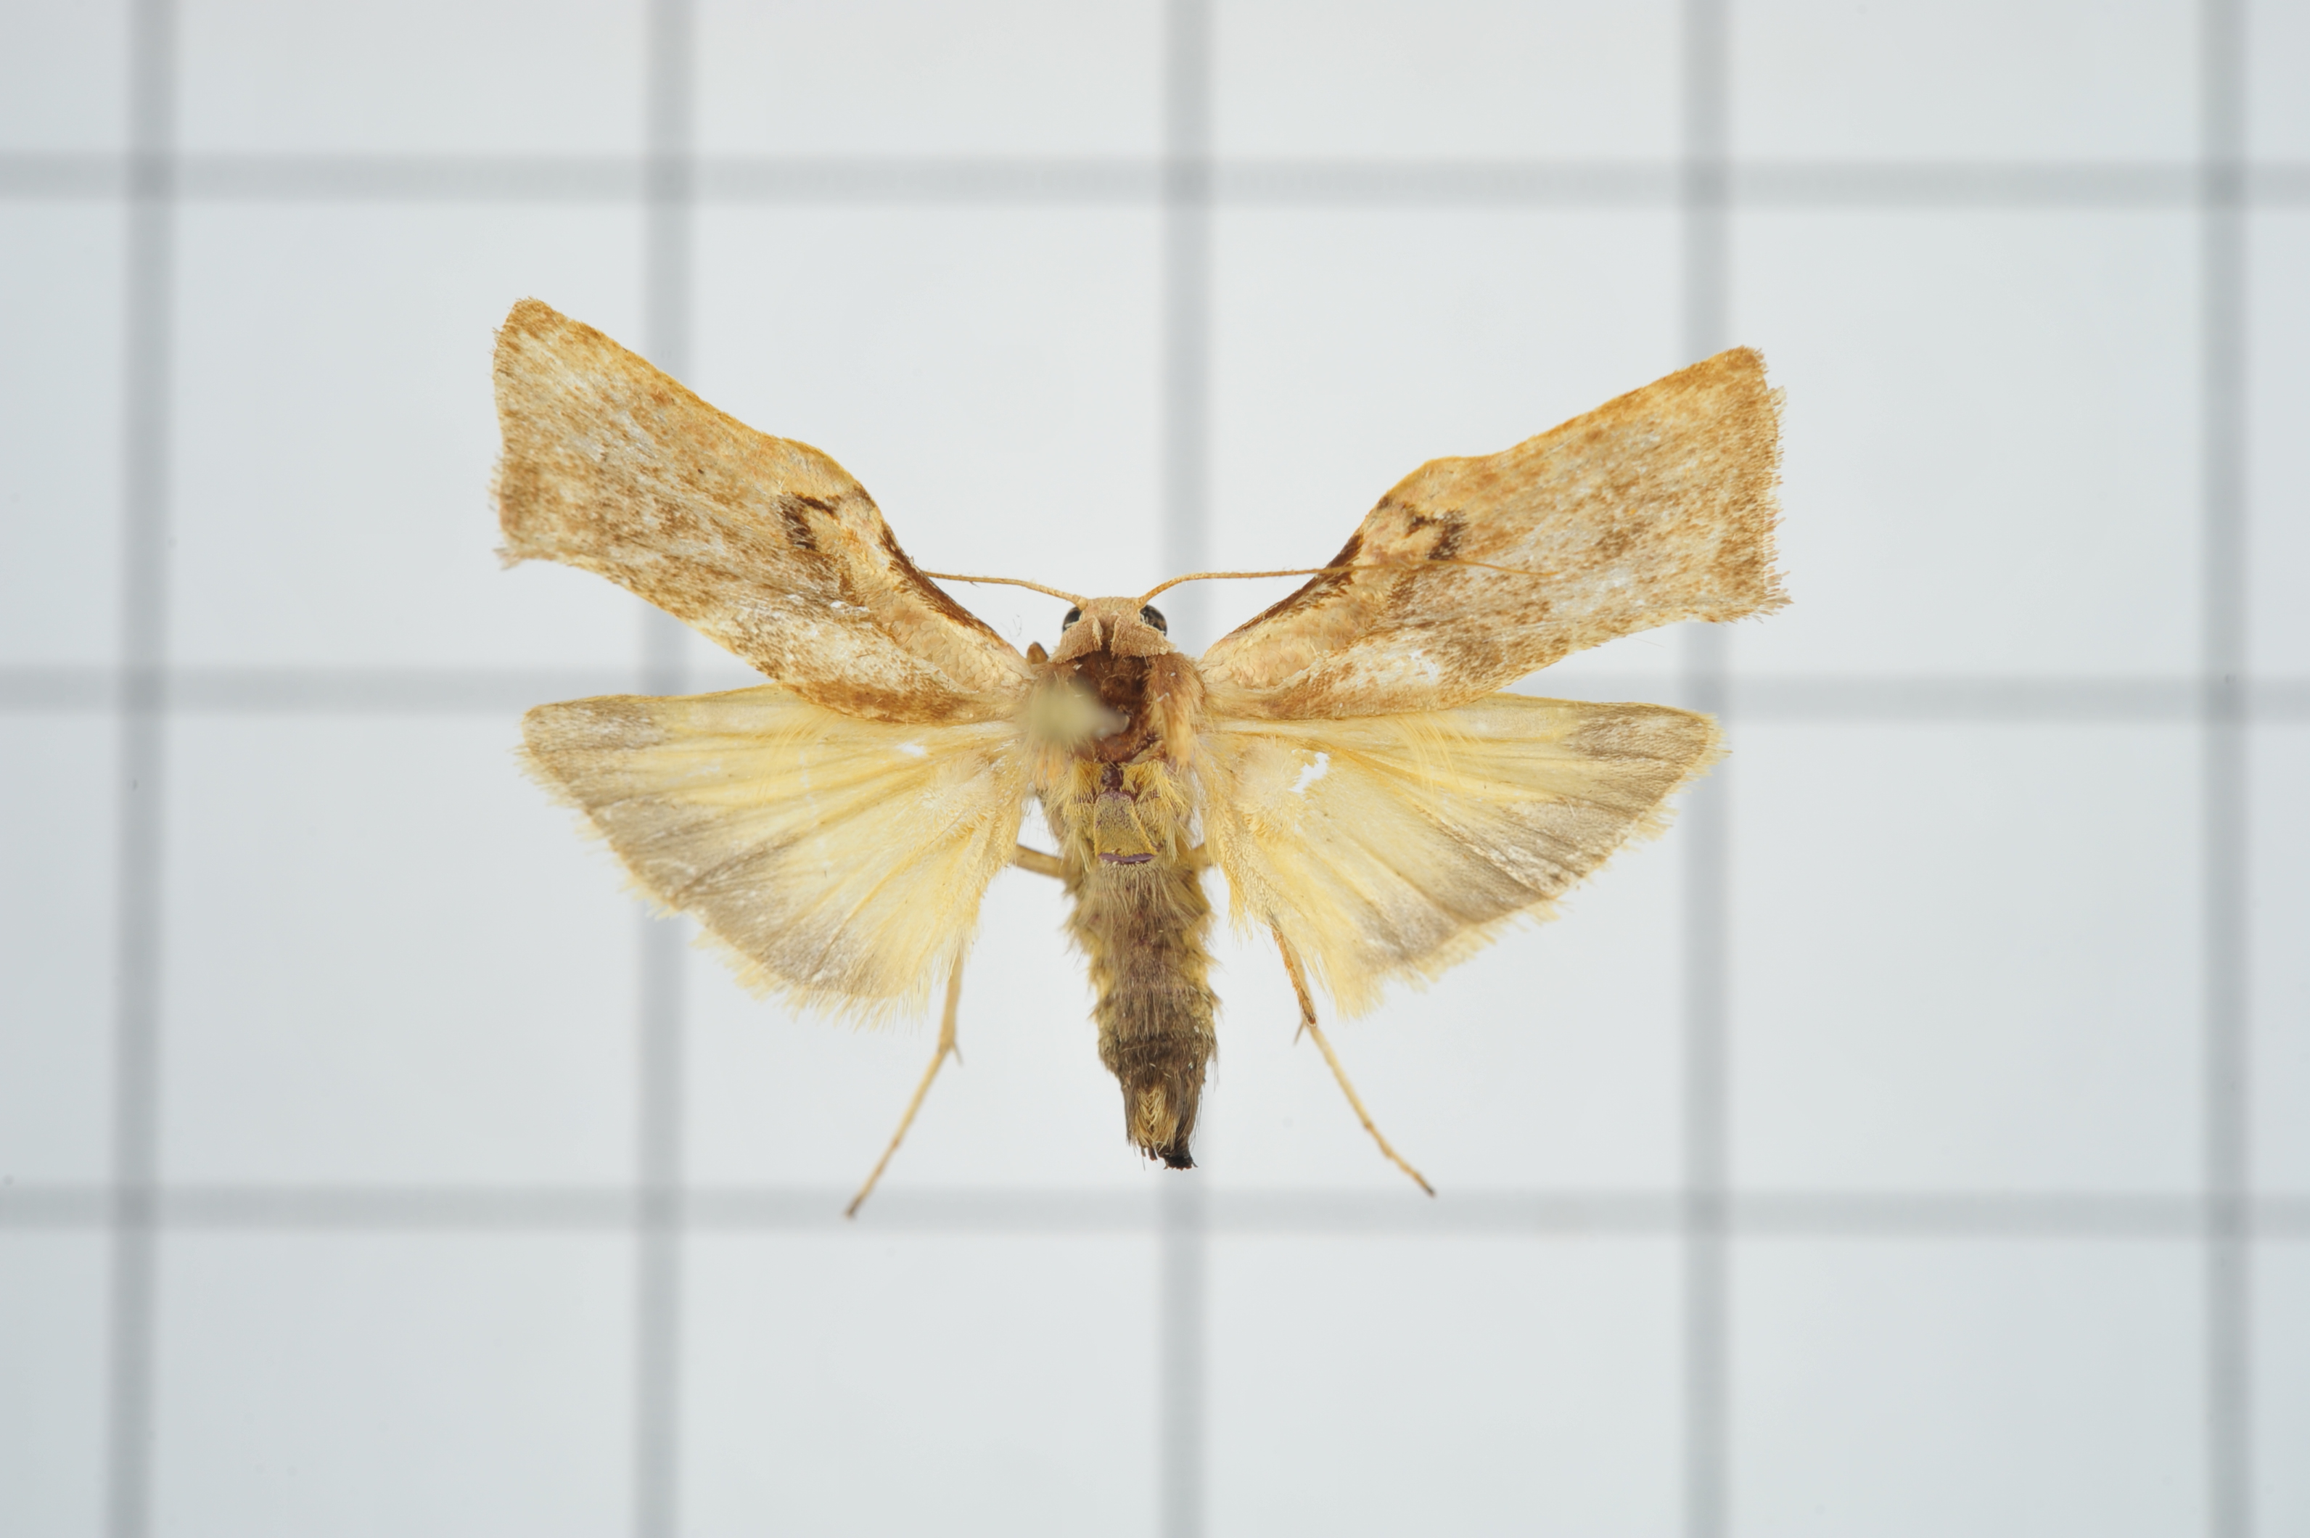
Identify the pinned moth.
Teulisna tumida
